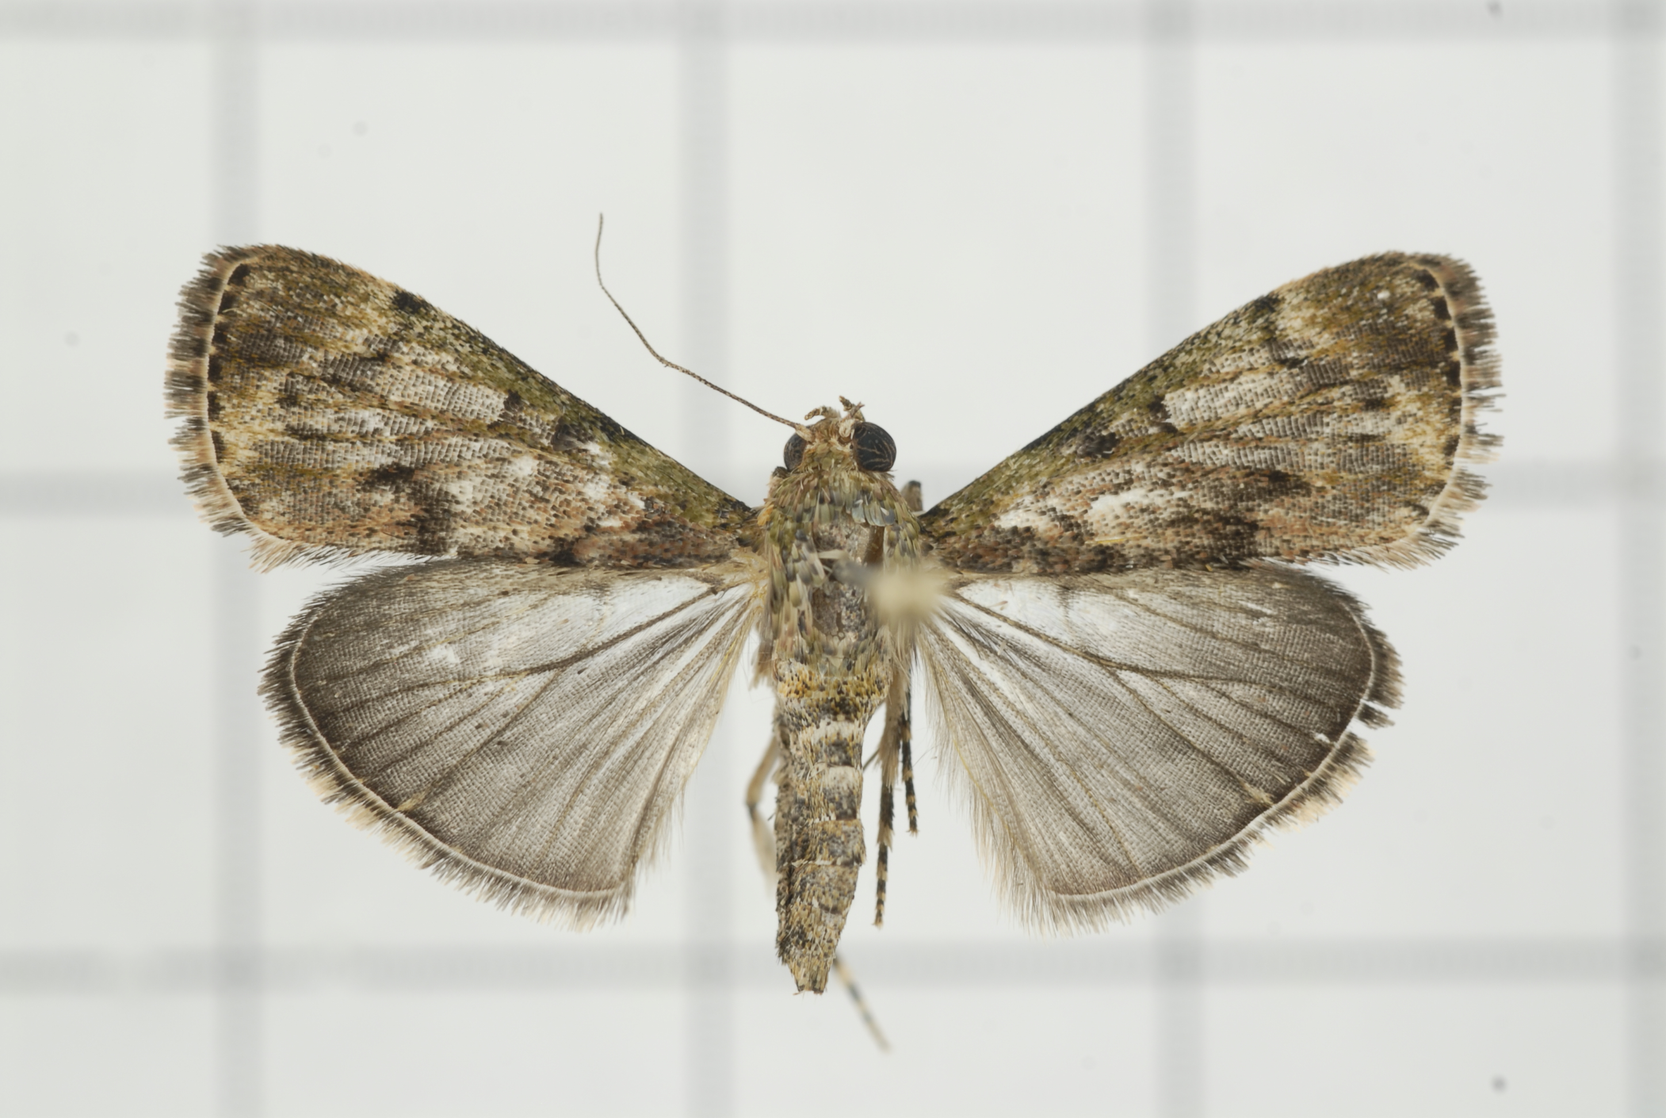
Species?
Lamida obscura
